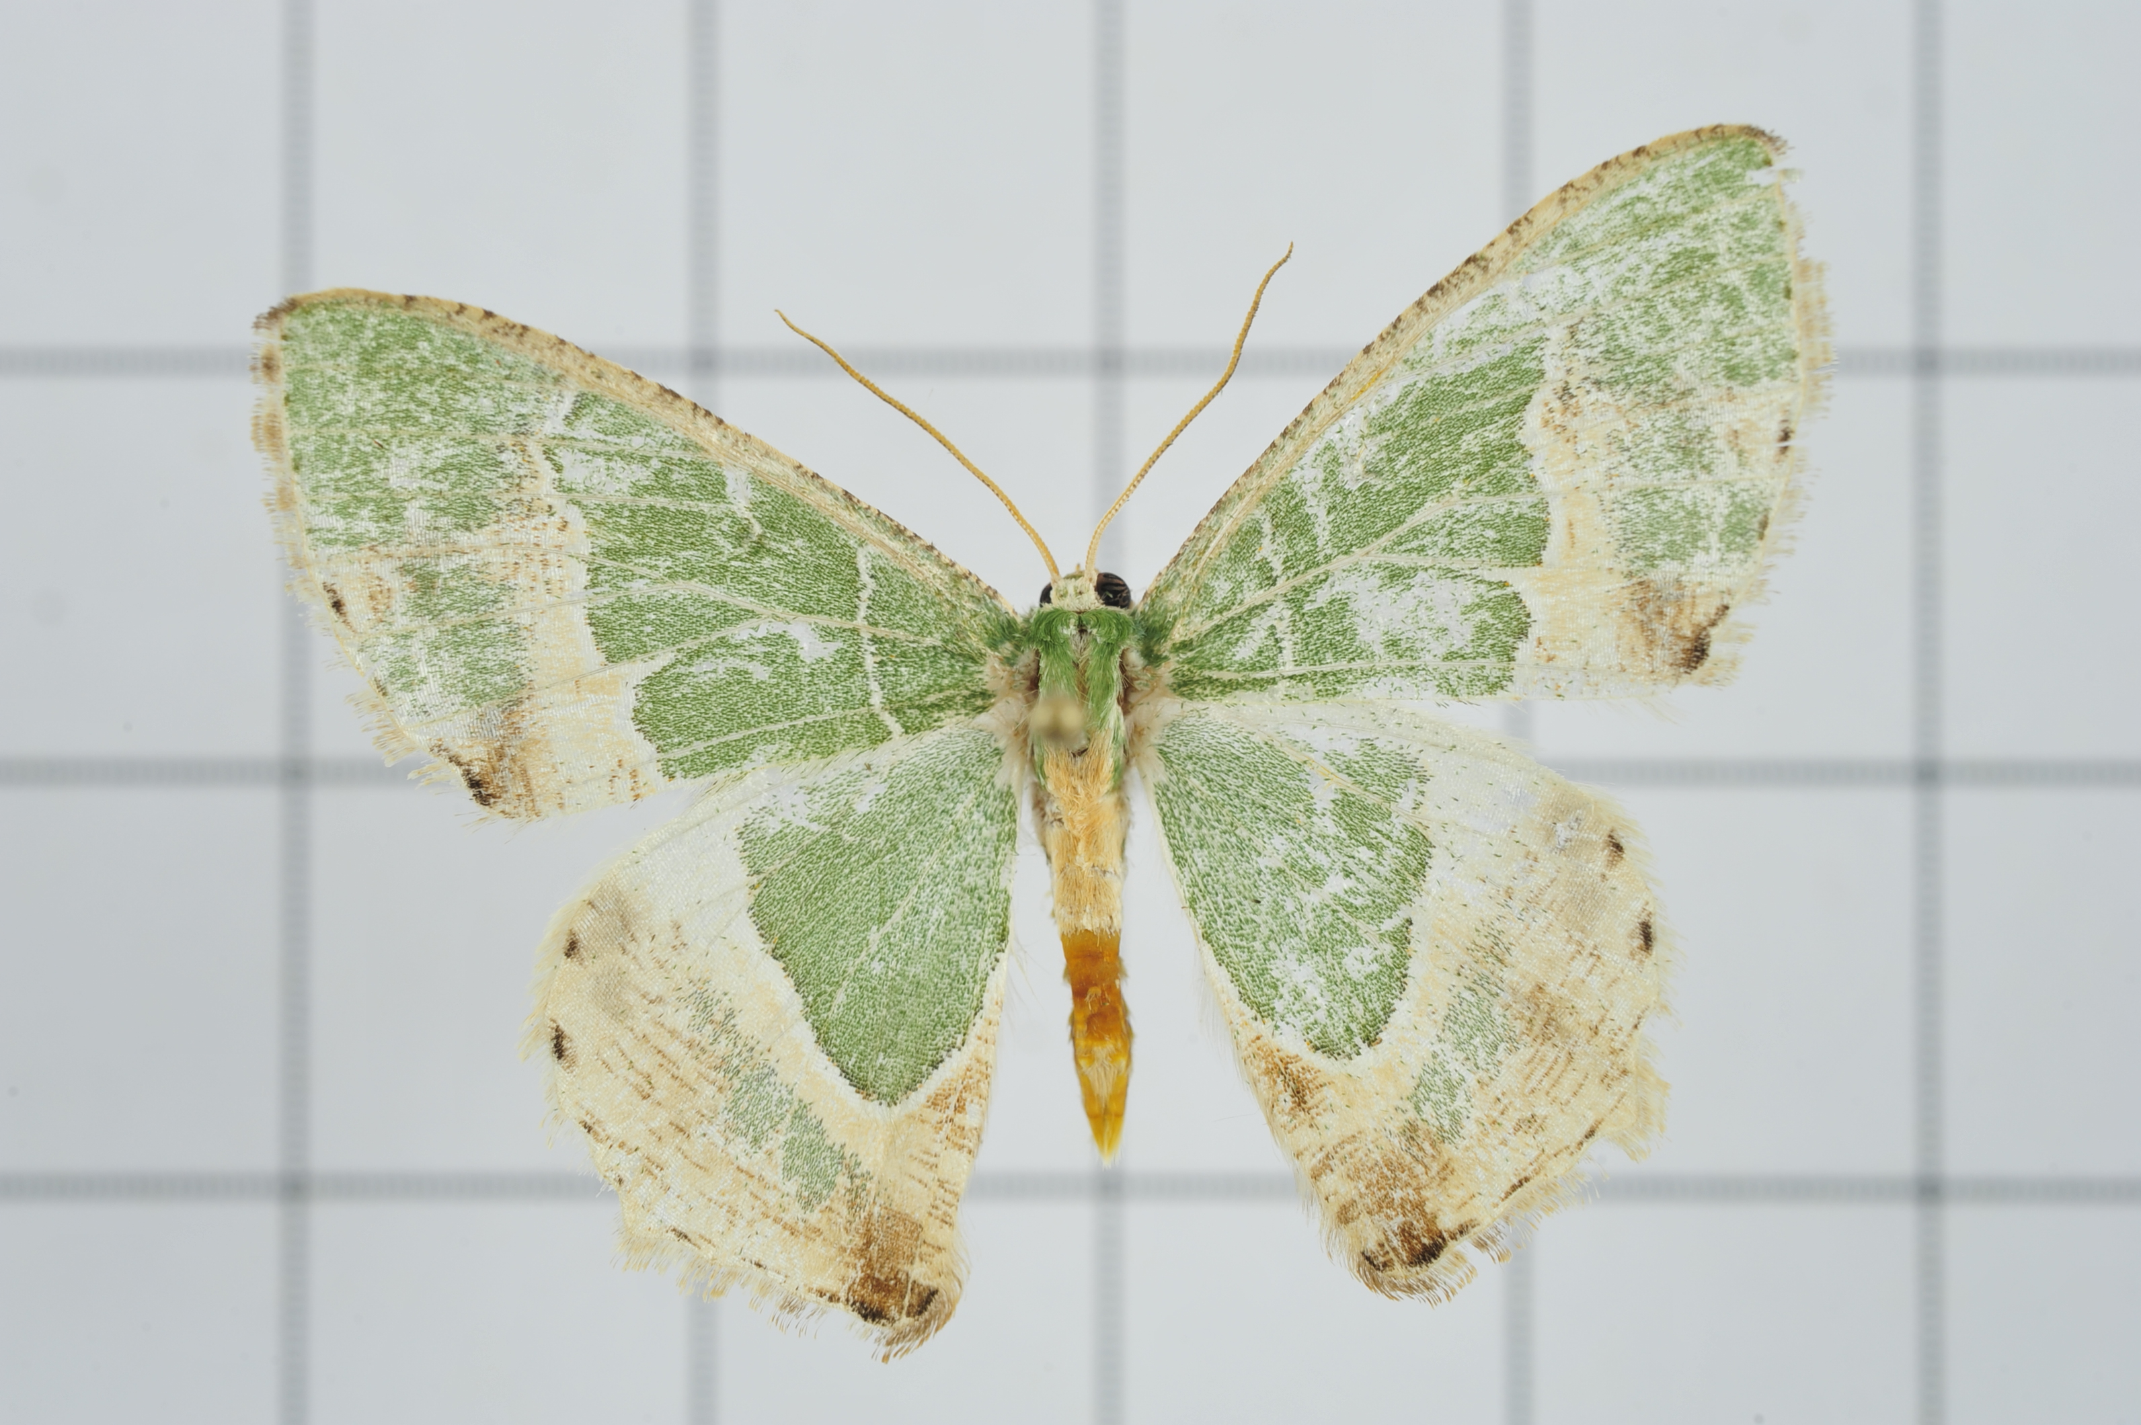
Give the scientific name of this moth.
Eucyclodes lalashana
